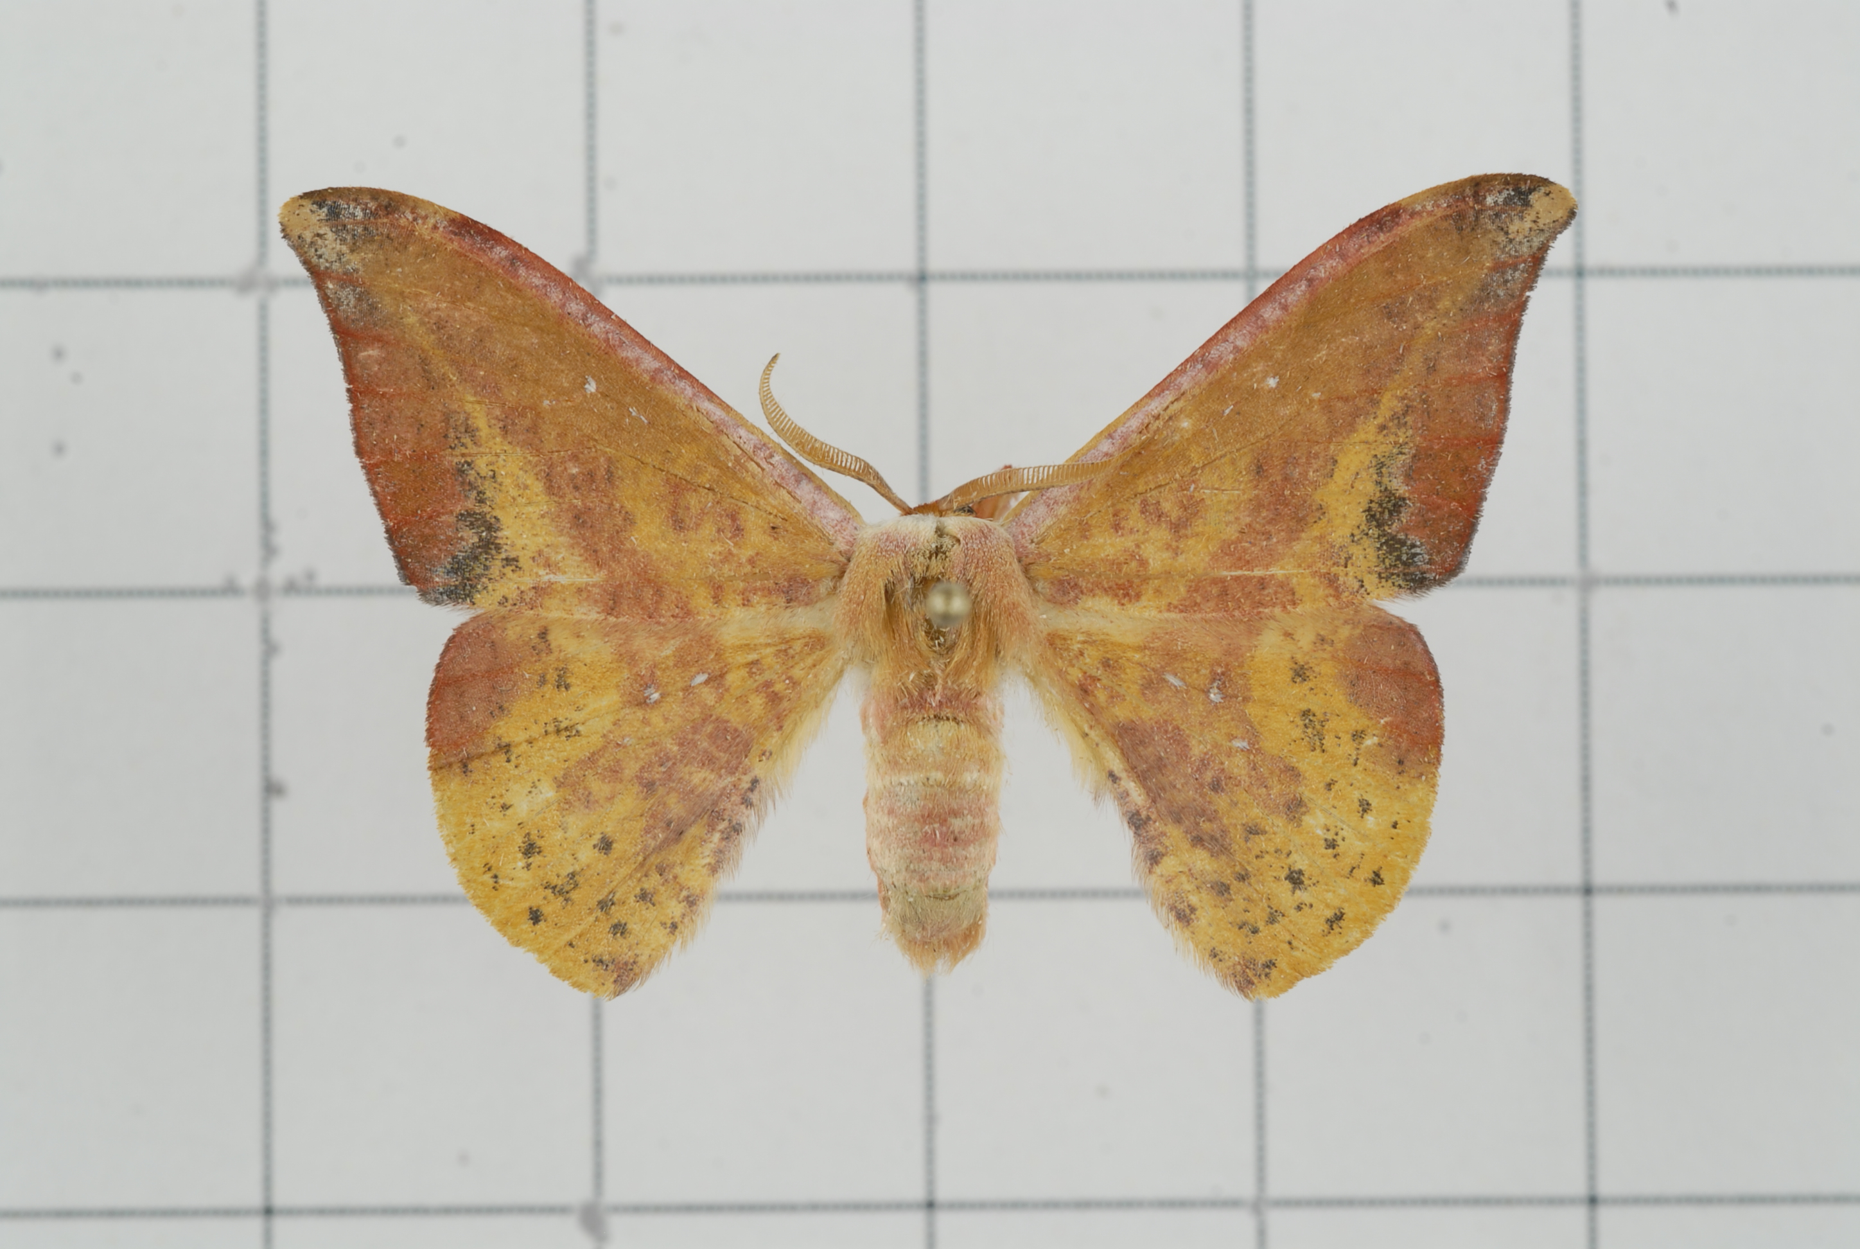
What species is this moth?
Oreta fuscopurpurea
